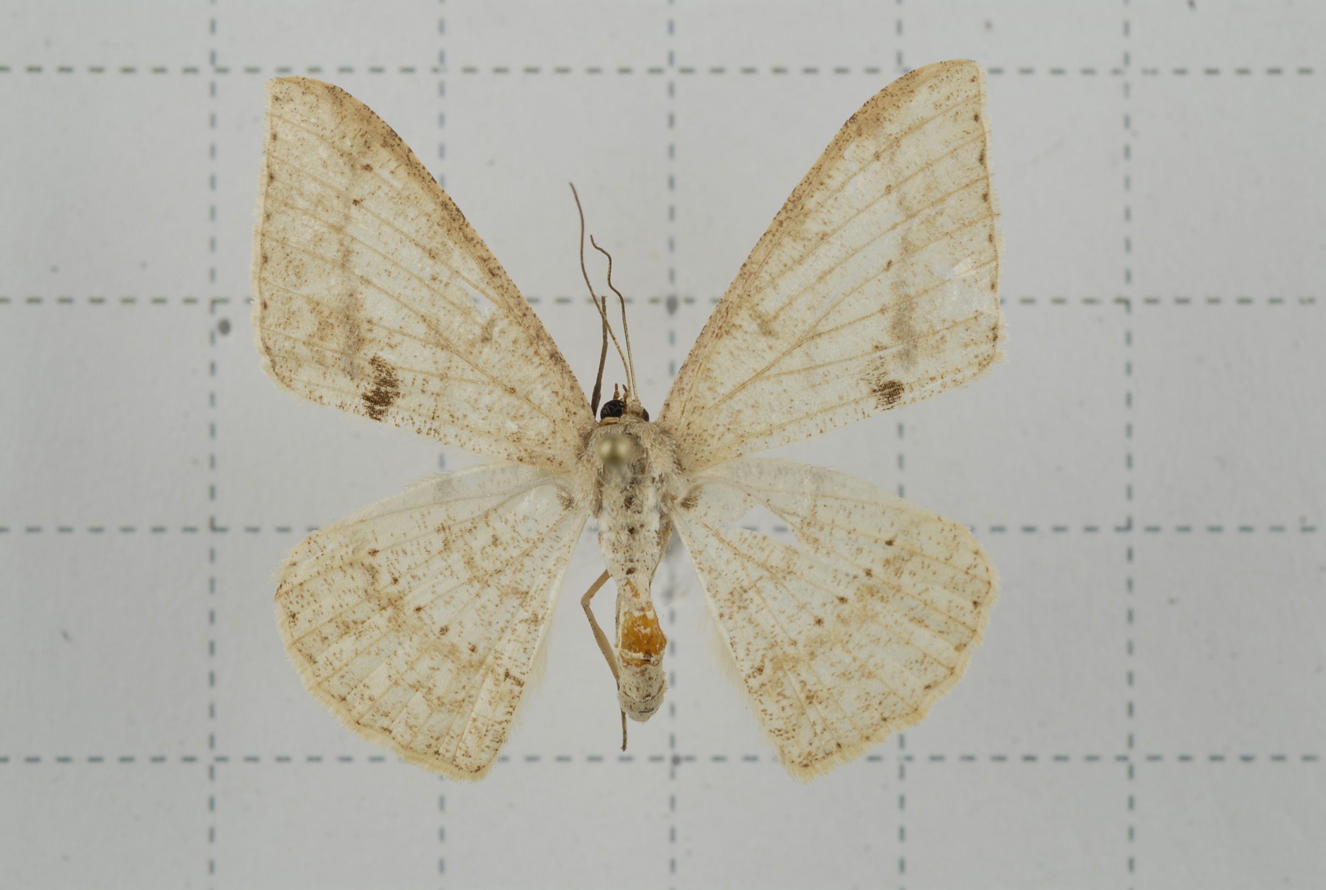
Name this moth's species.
Luxiaria mitorrhaphes
